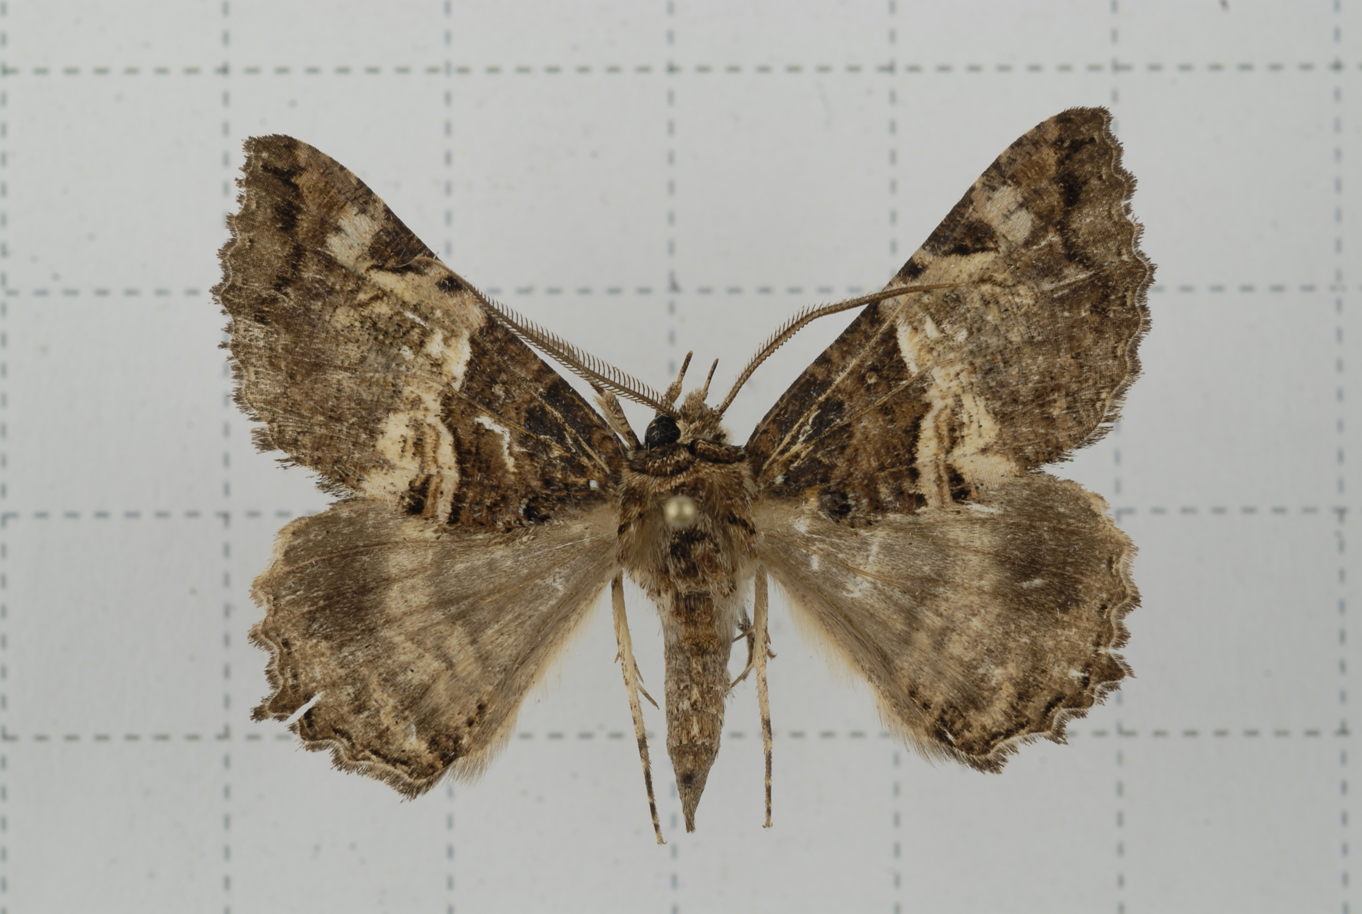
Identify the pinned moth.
Daddala lucilla
